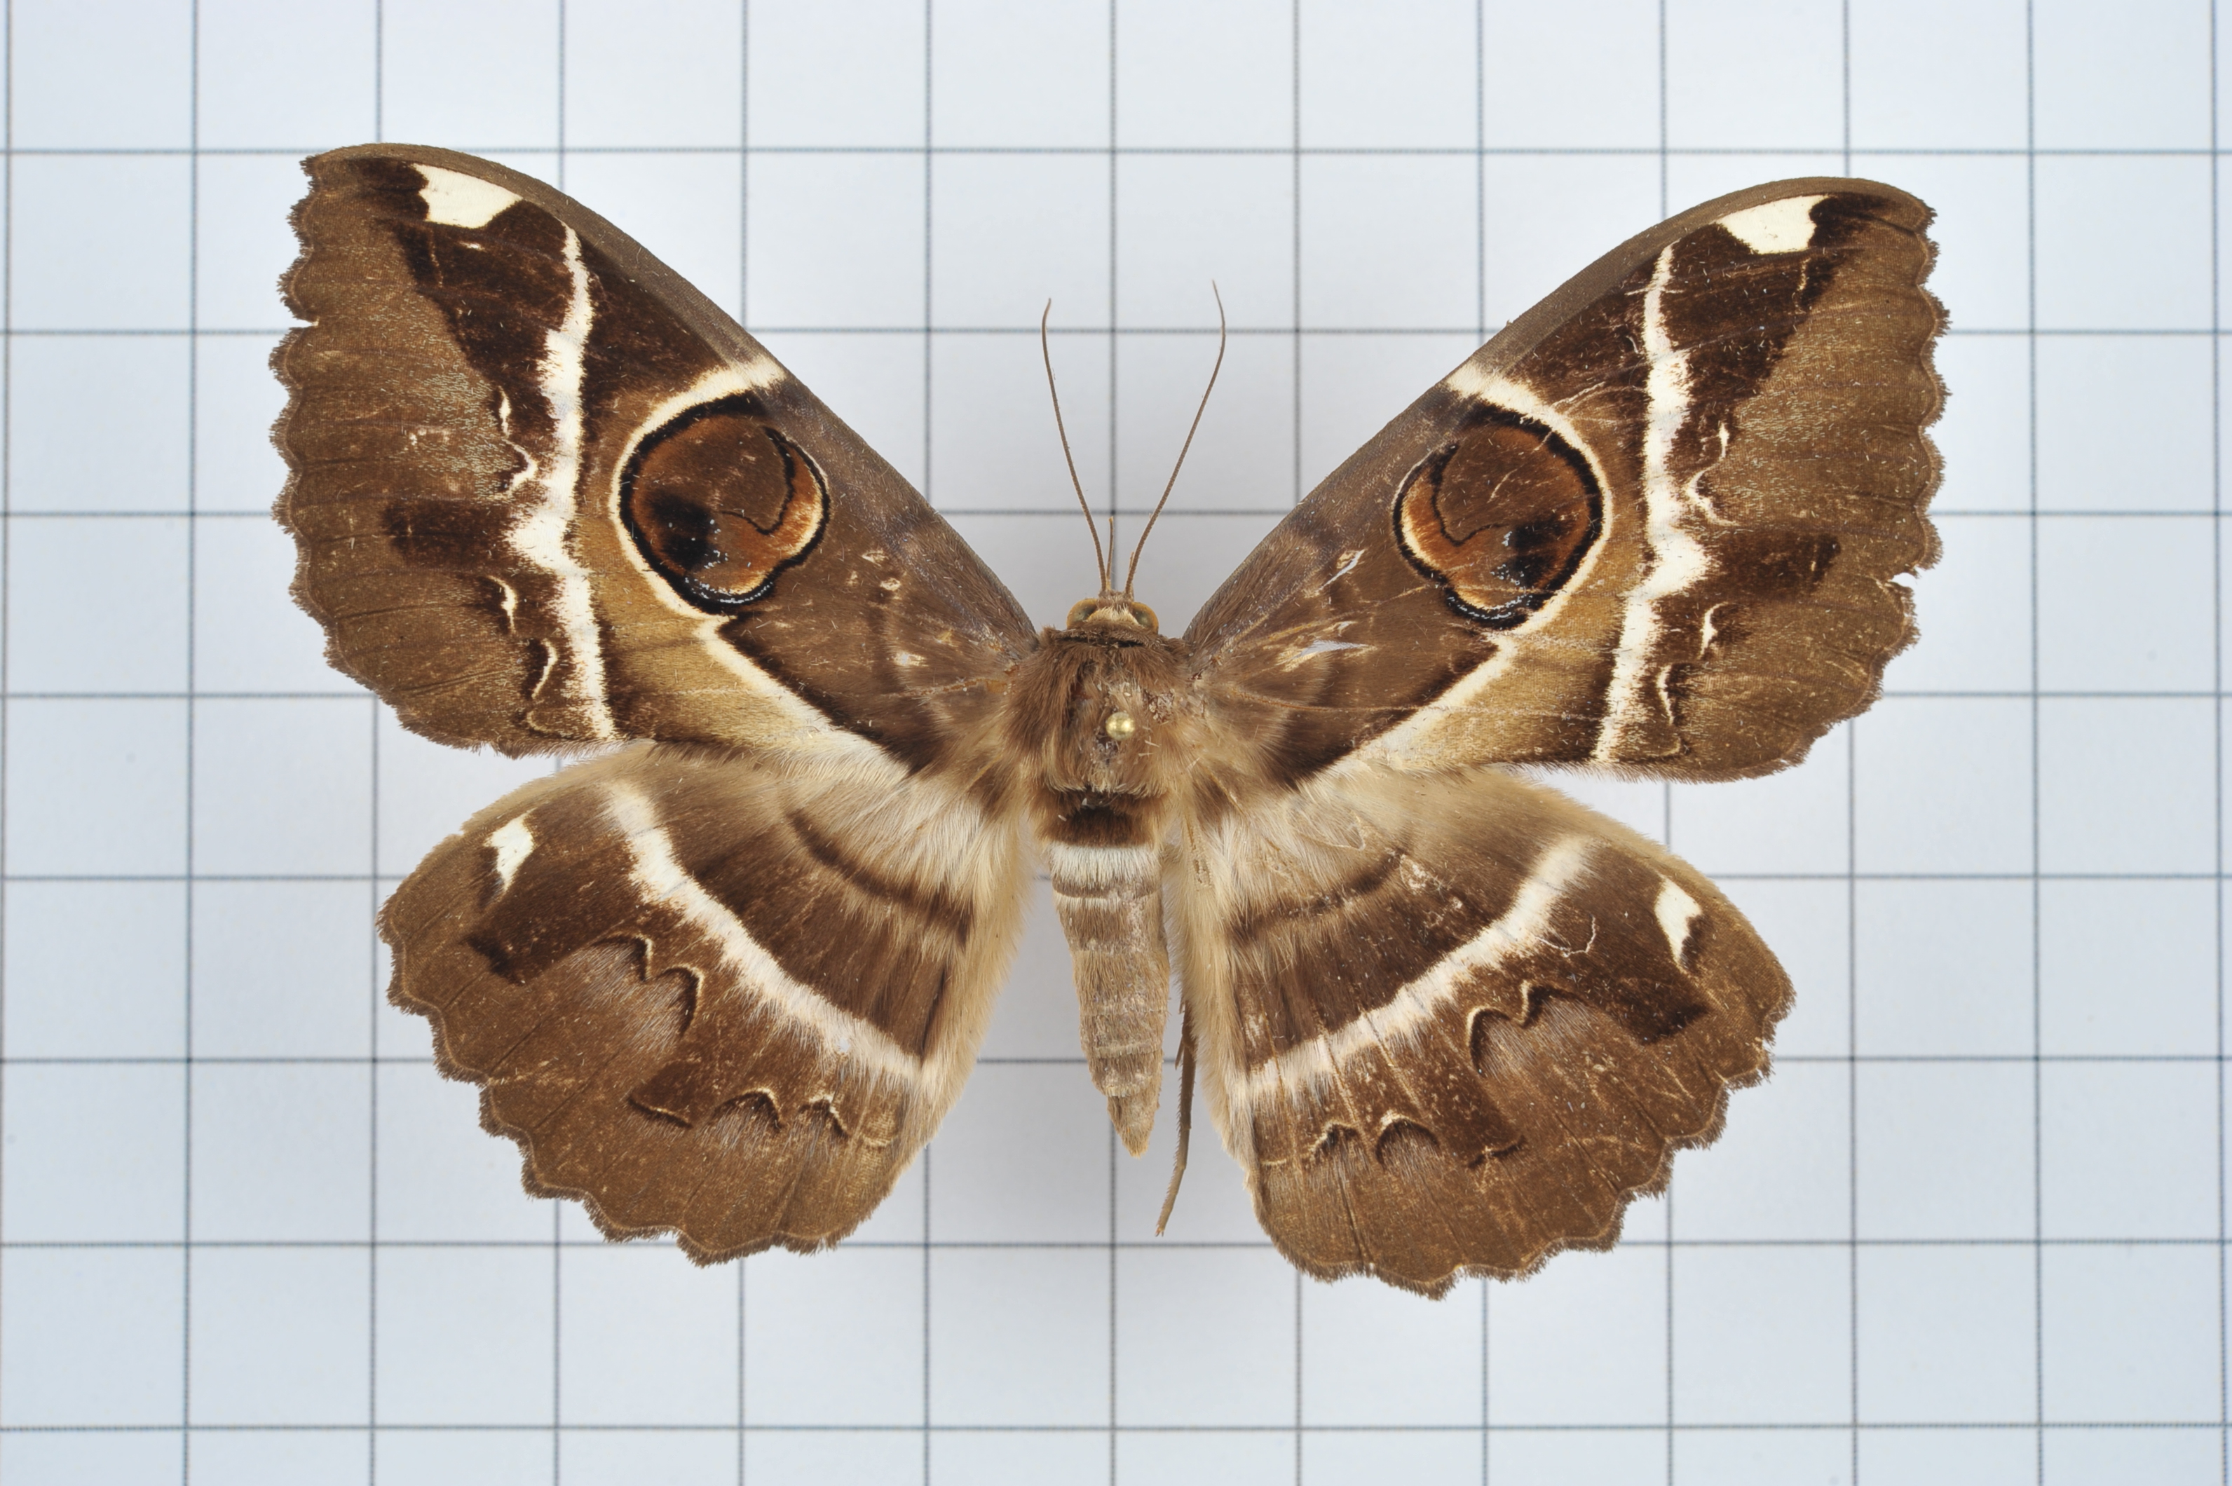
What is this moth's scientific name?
Erebus ephesperis
